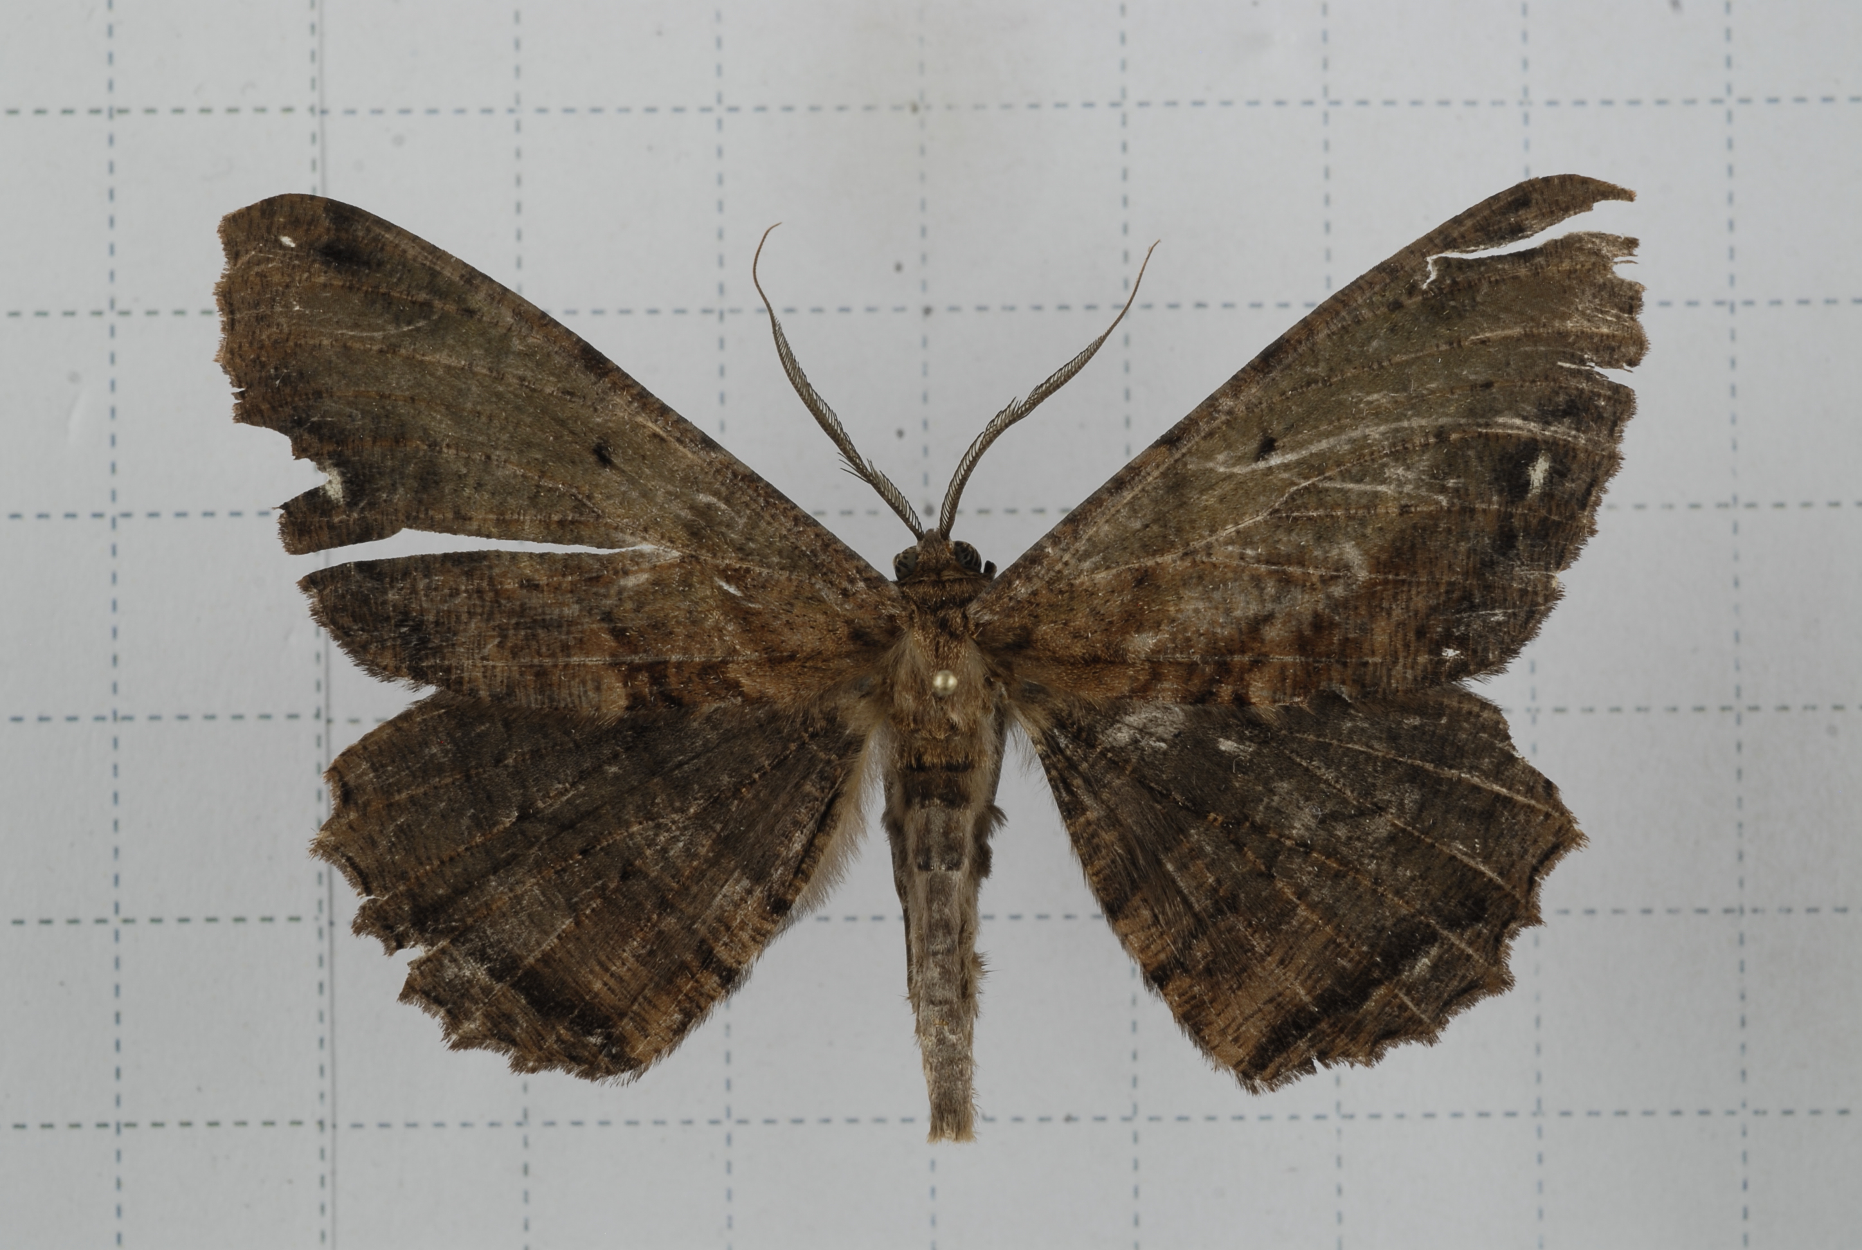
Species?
Chorodna creataria
